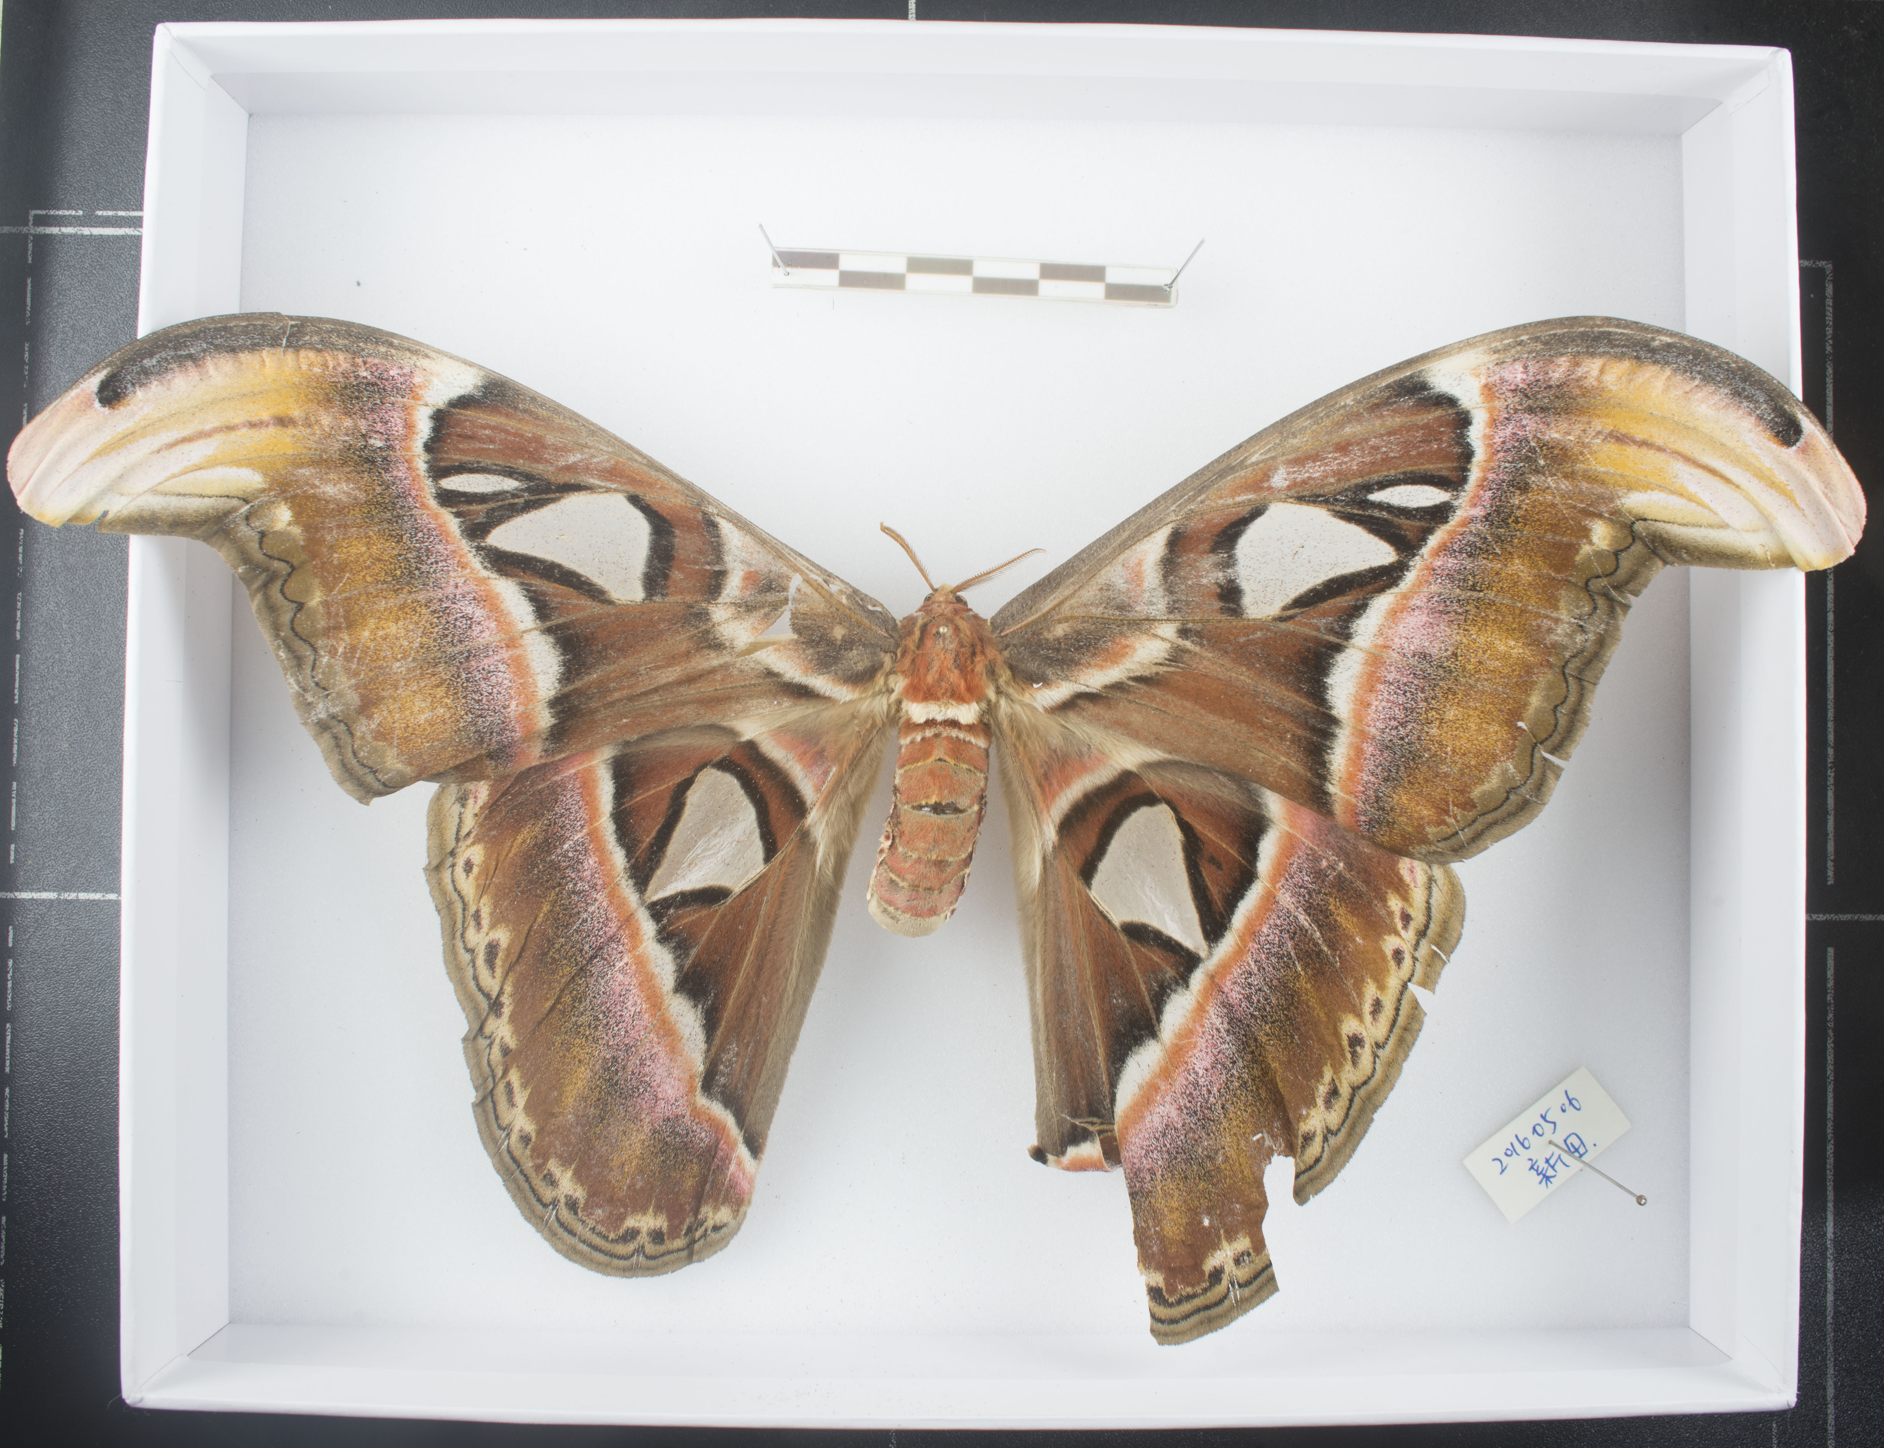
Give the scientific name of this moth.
Attacus atlas atlas
